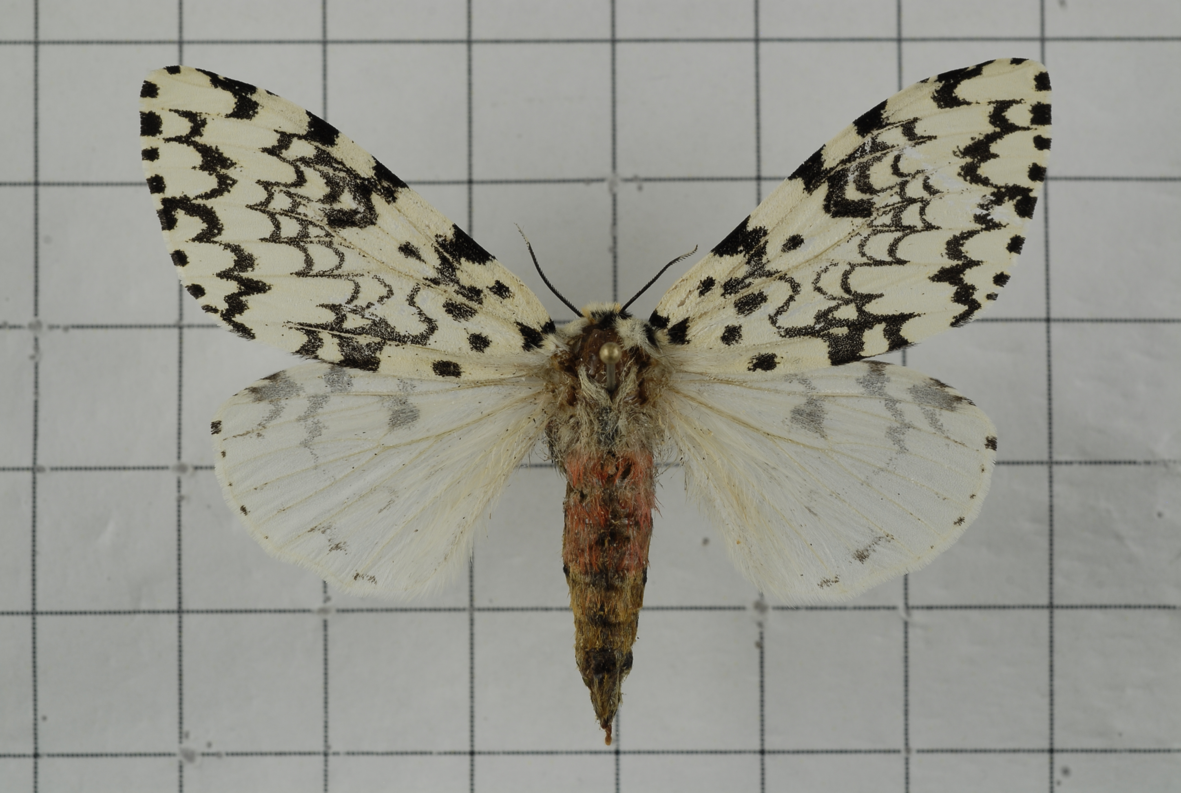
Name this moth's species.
Lymantria concolor concolor
